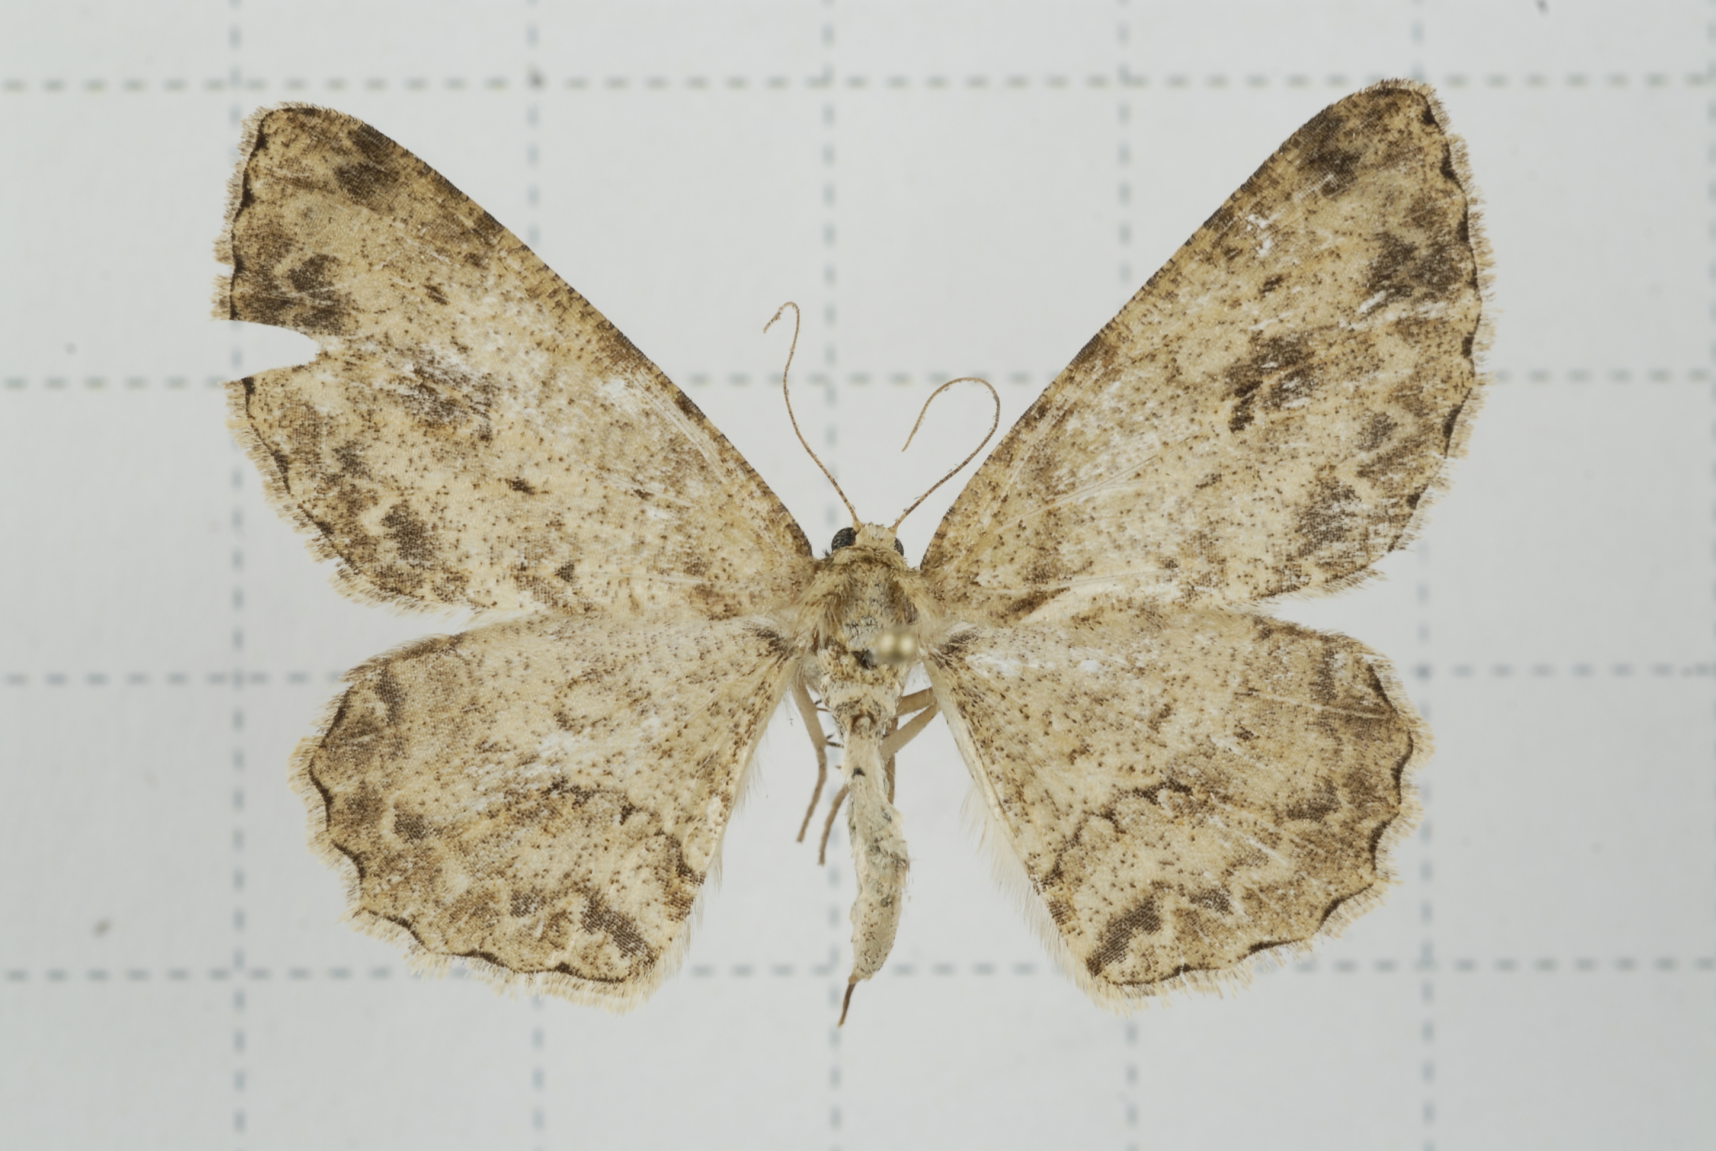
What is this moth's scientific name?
Ectropis excellens
